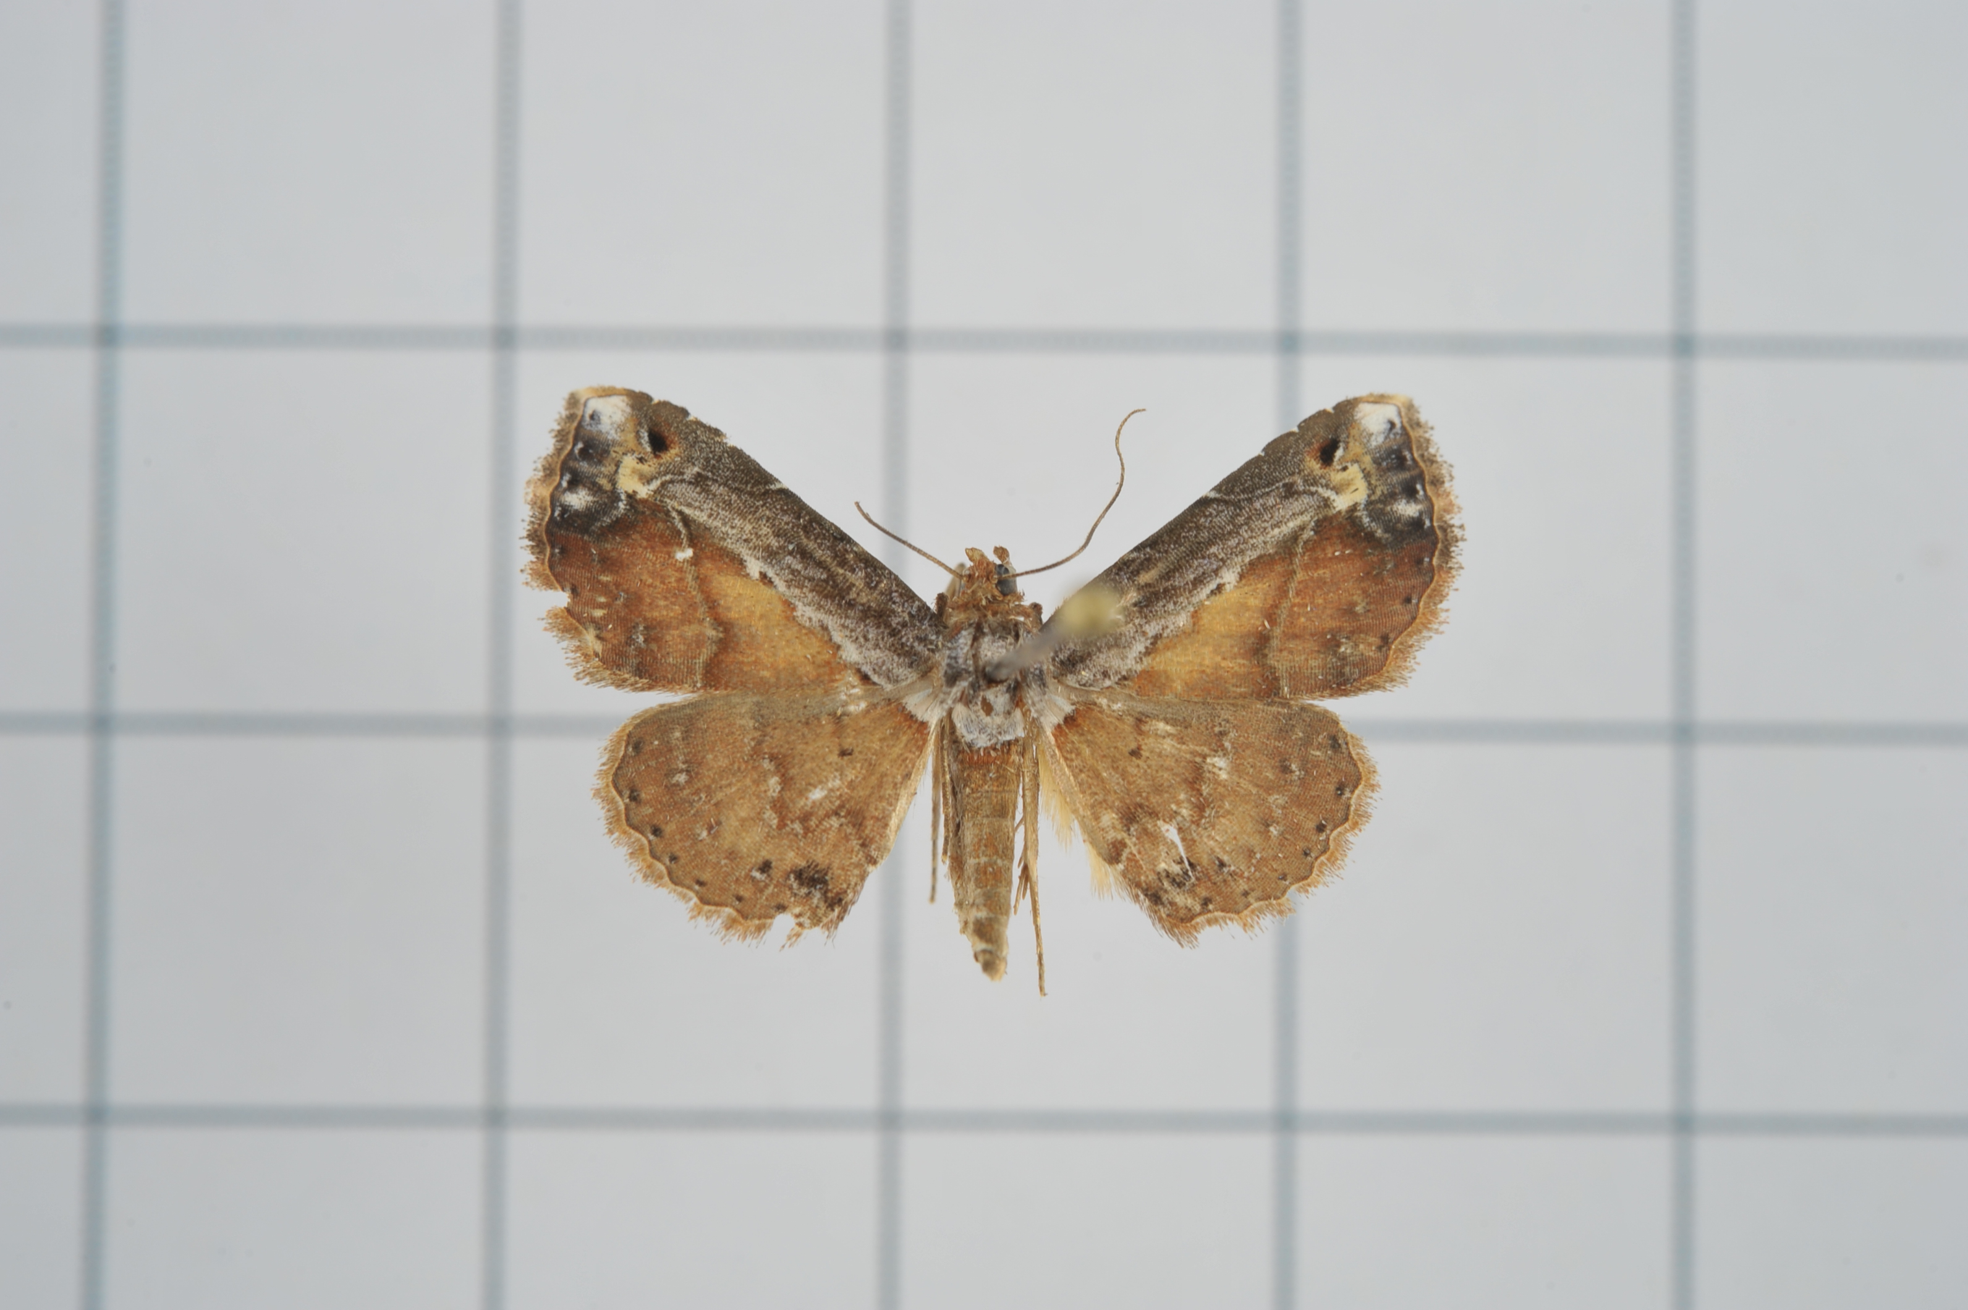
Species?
Zurobata vacillans
